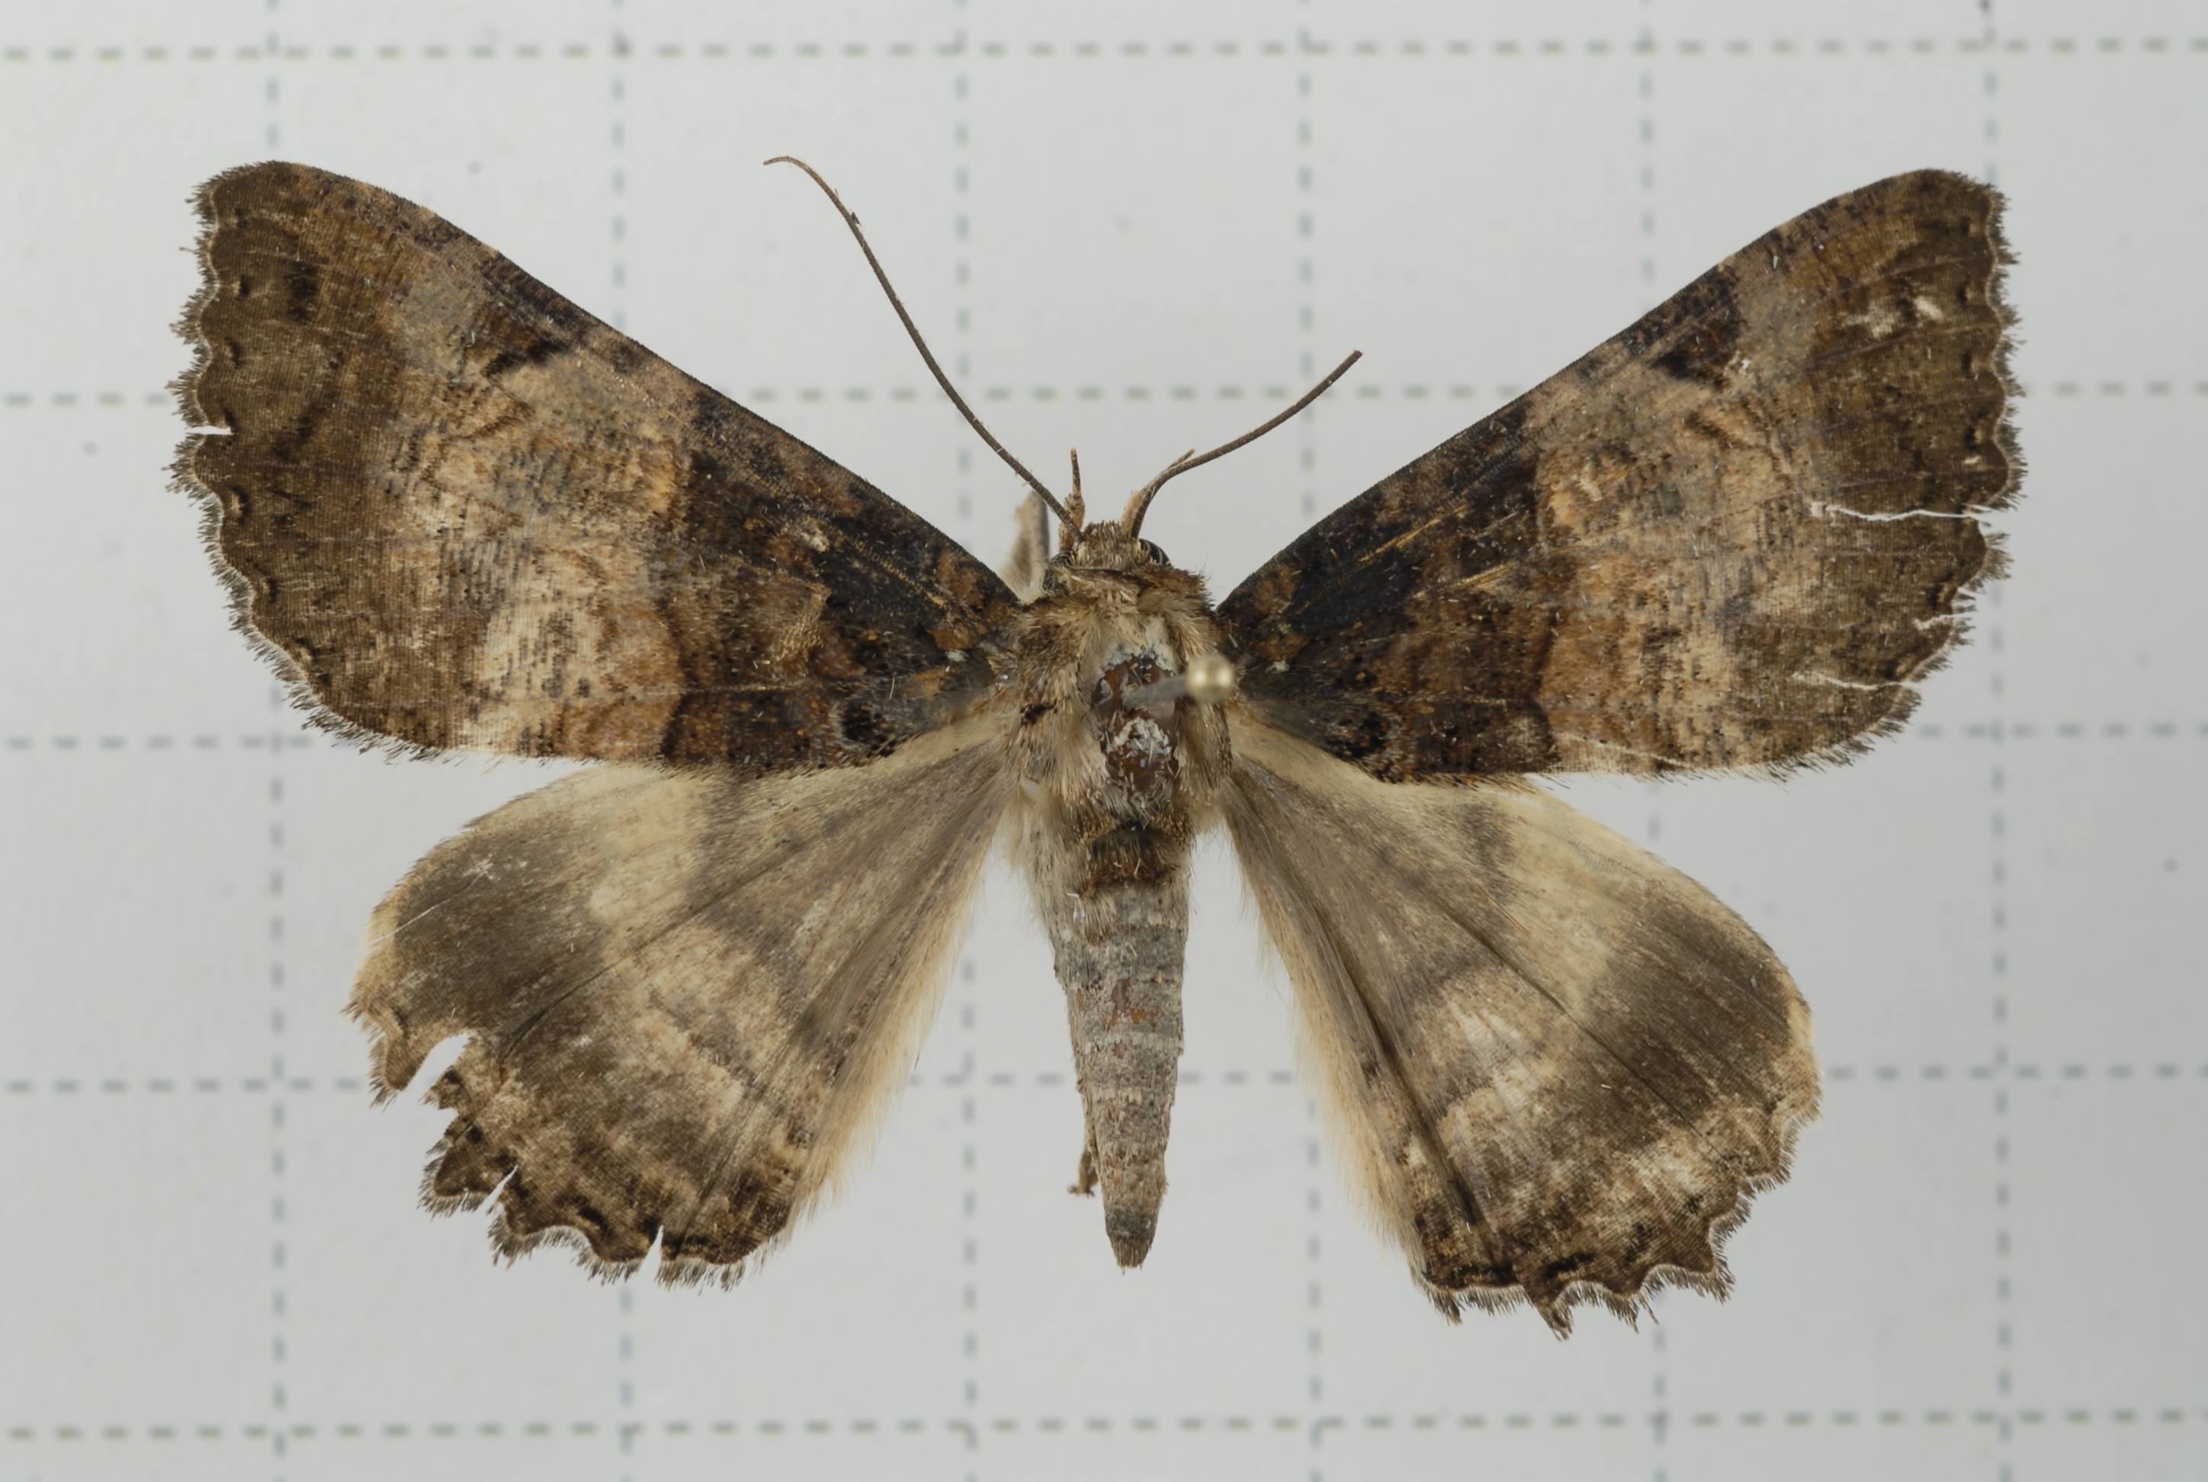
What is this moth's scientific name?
Daddala lucilla
